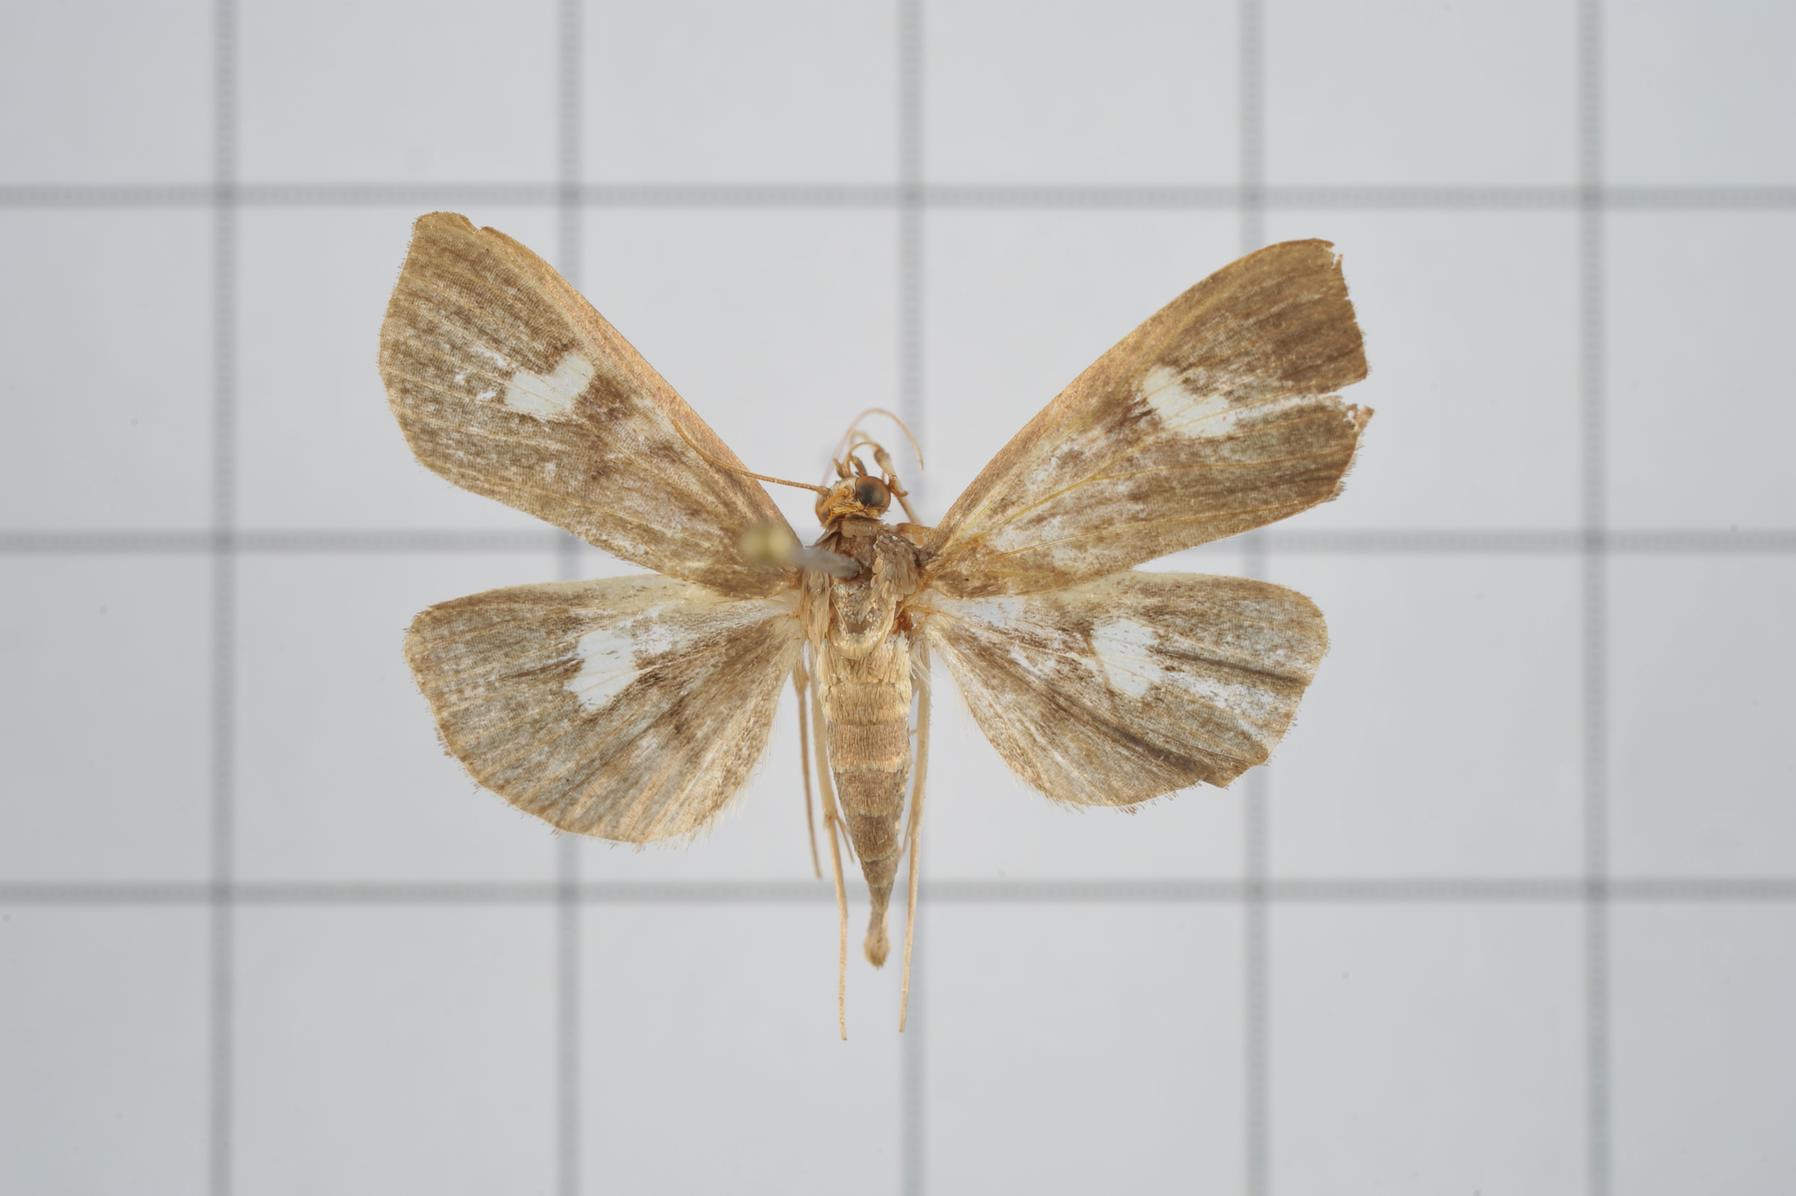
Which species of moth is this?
Nagiella inferior
